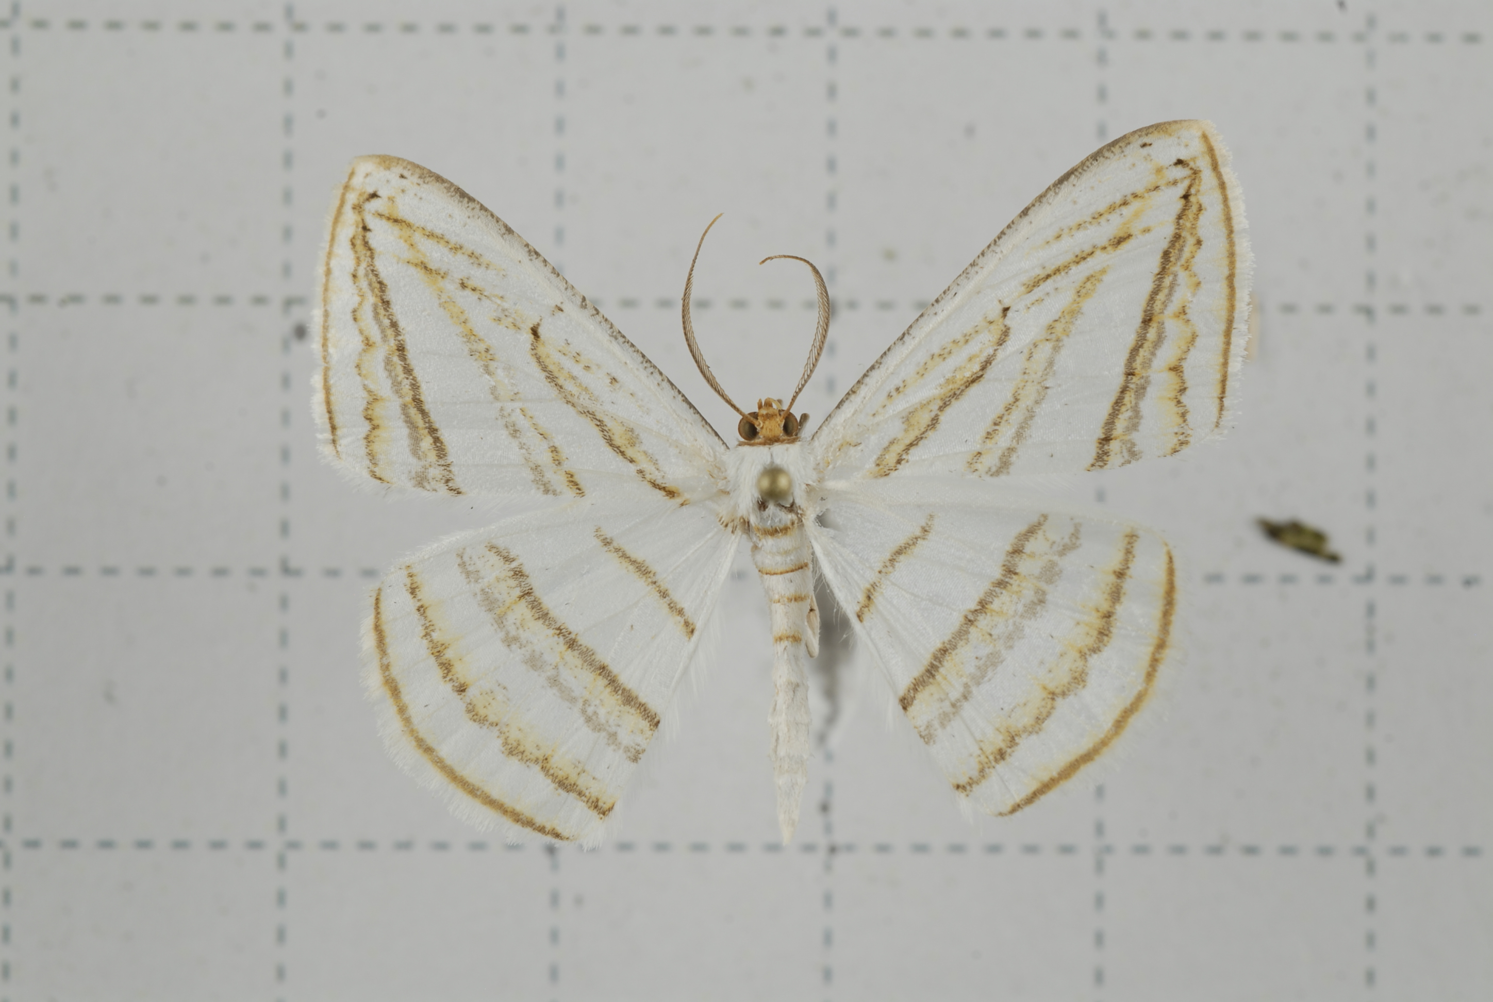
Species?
Orthocabera sericea sericea
